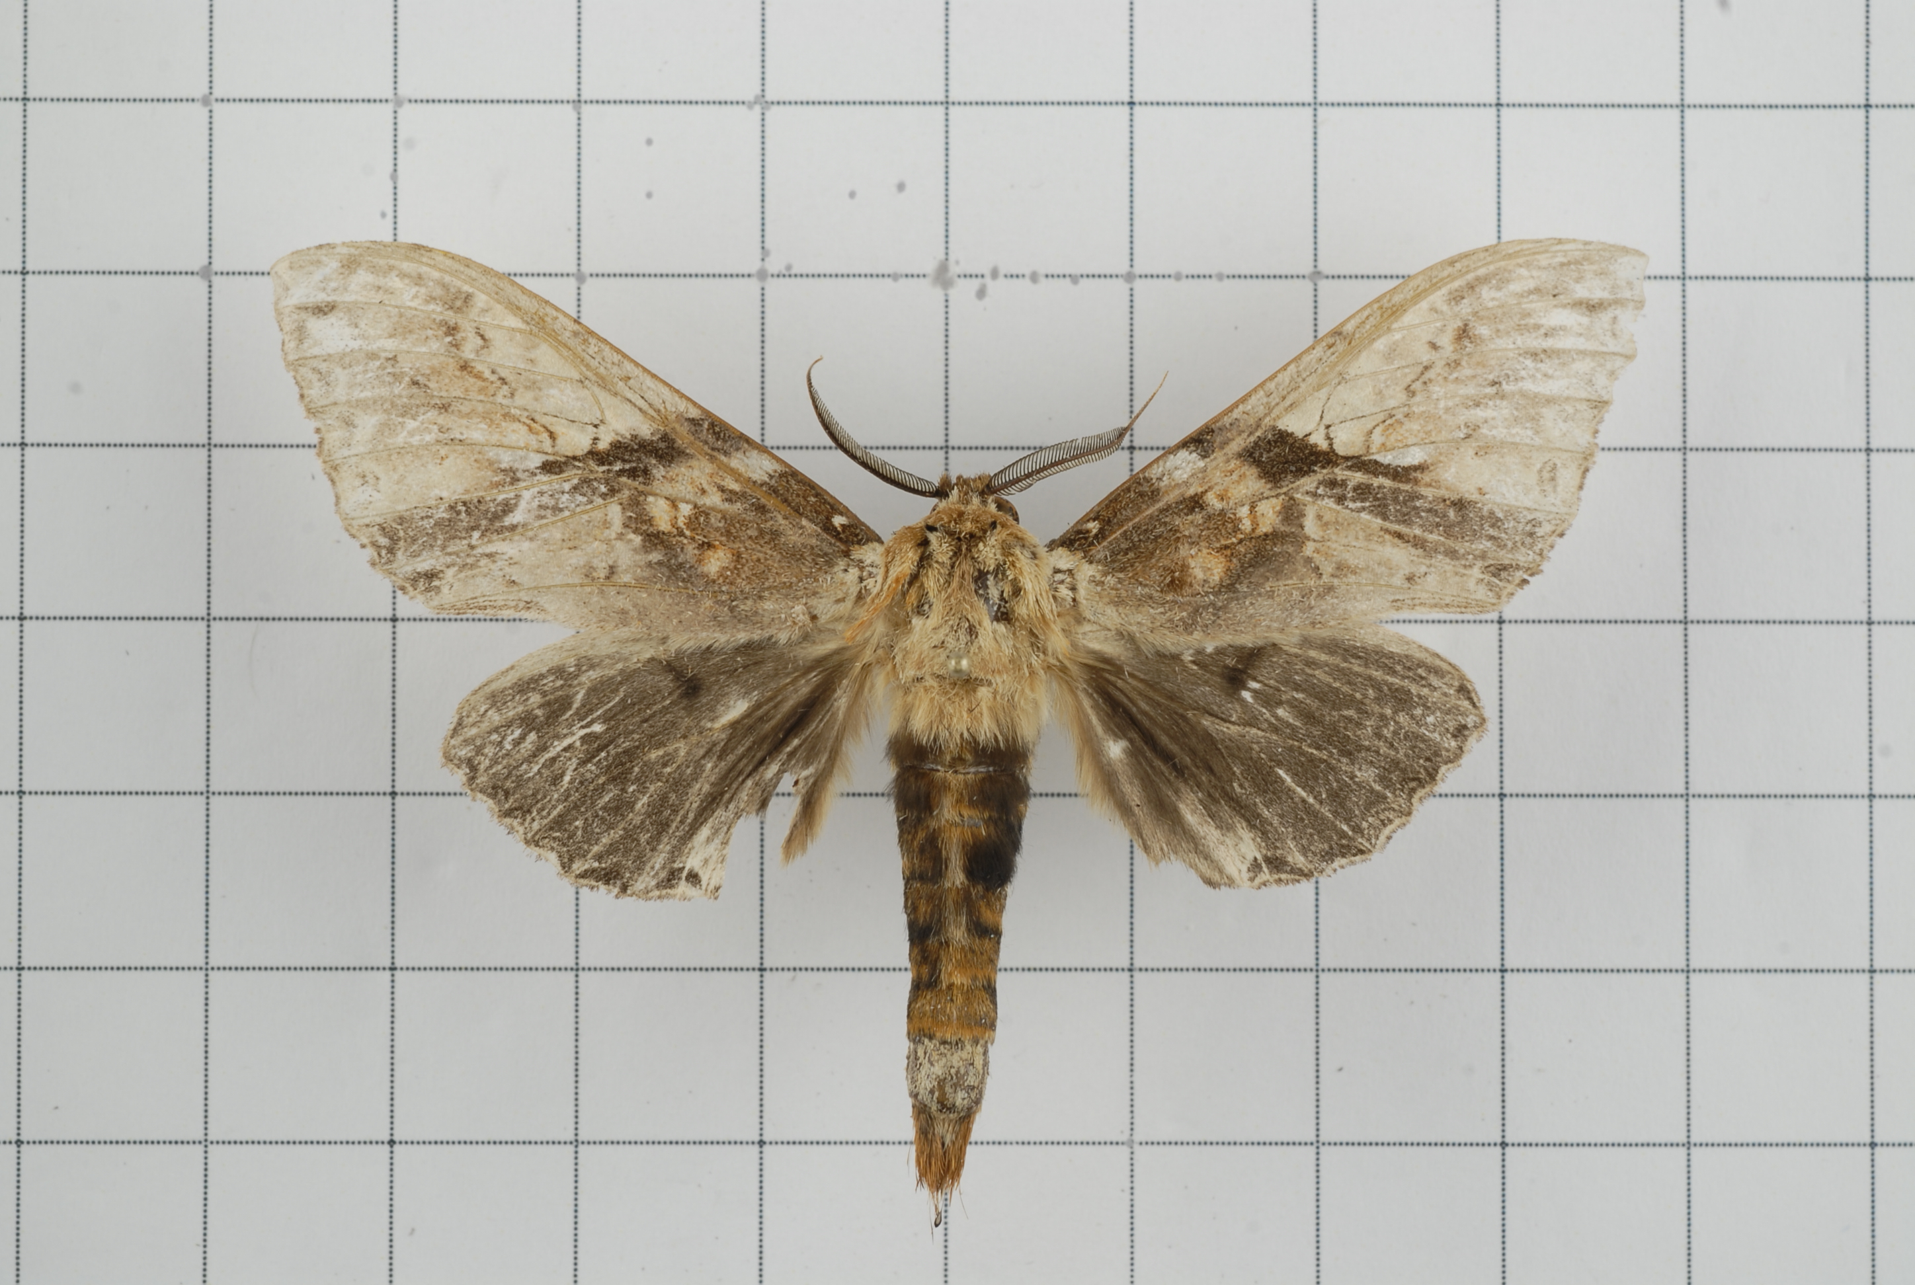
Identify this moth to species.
Dudusa nobilis
